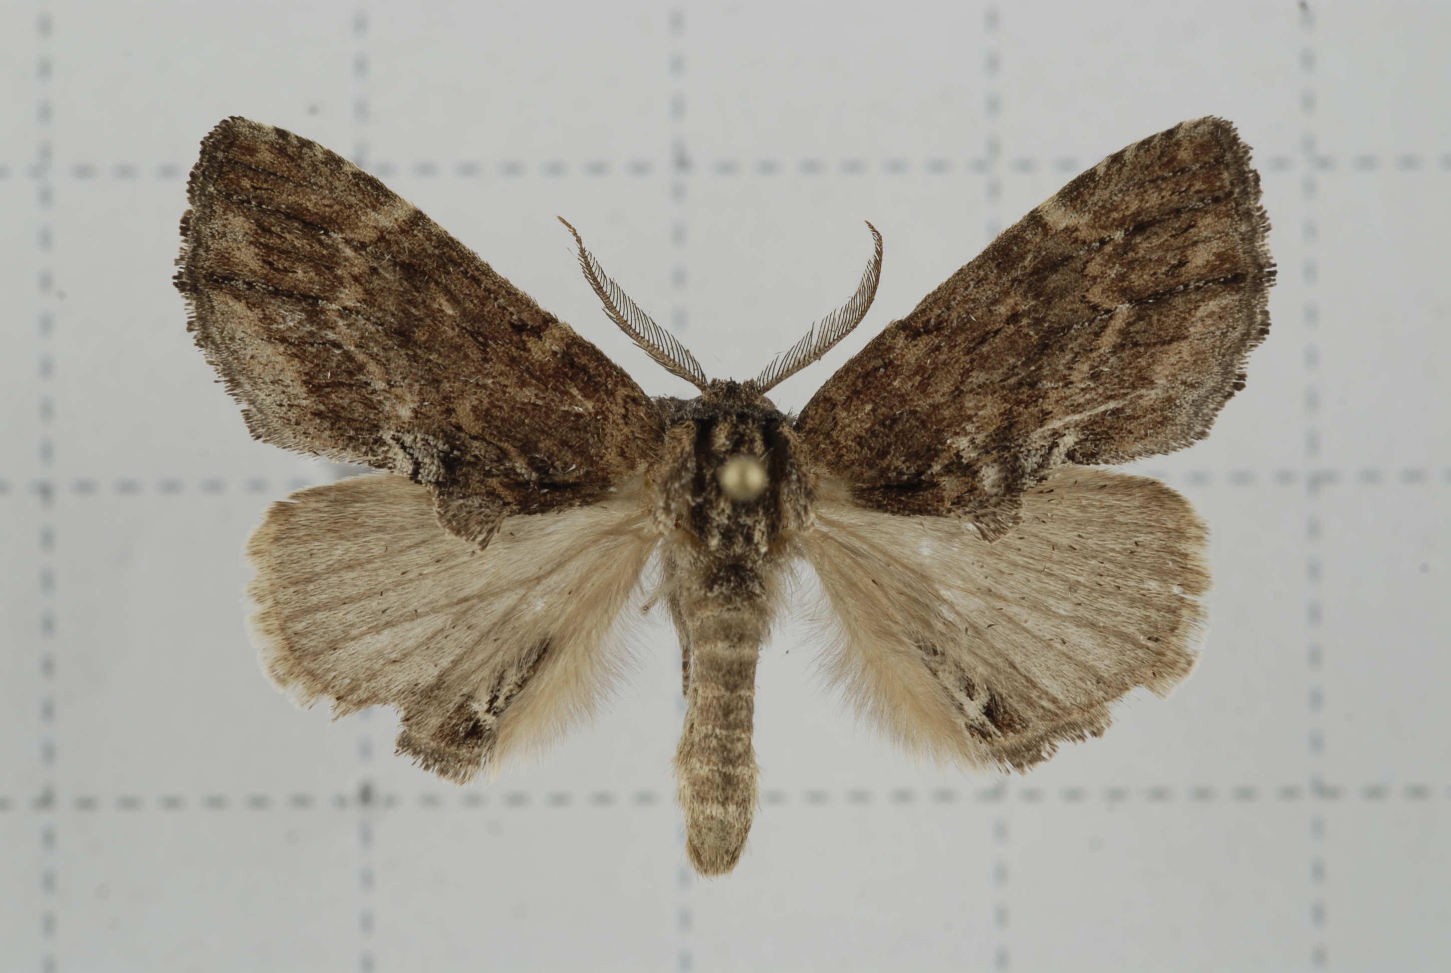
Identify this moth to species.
Lophontosia fusca
